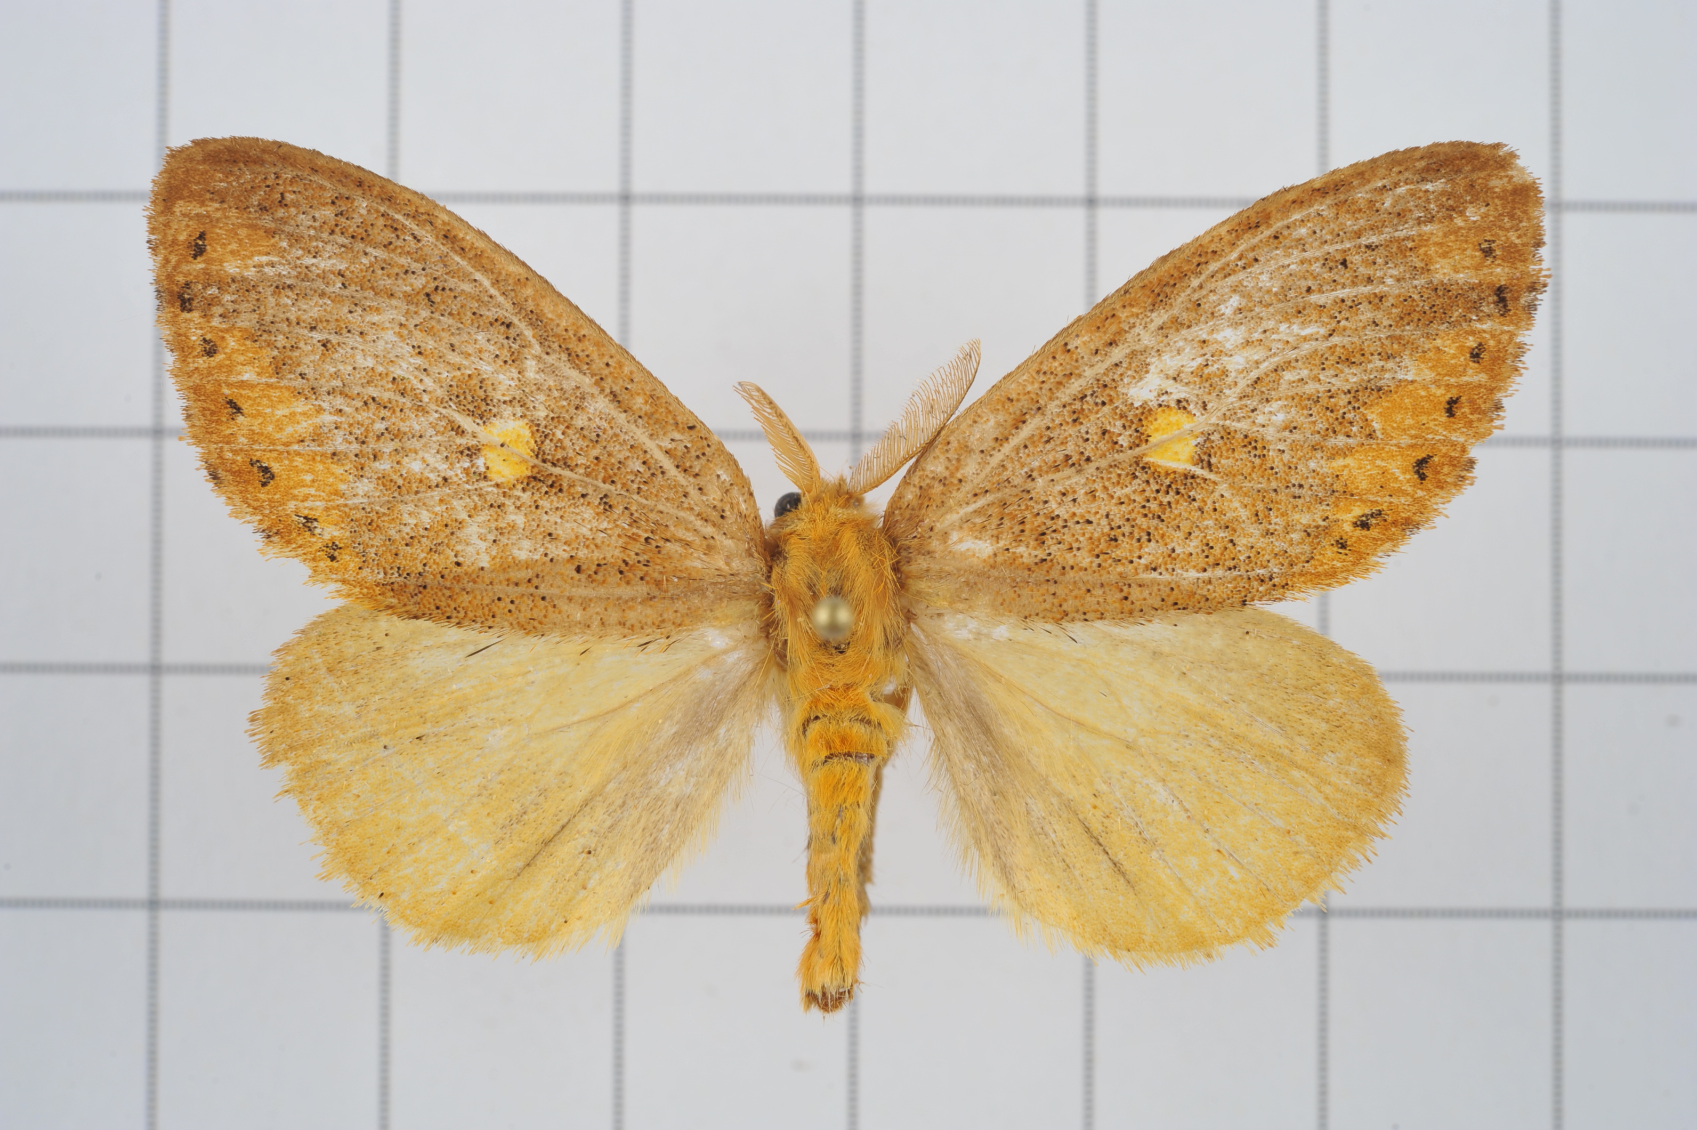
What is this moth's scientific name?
Nygmia marginata insulata
